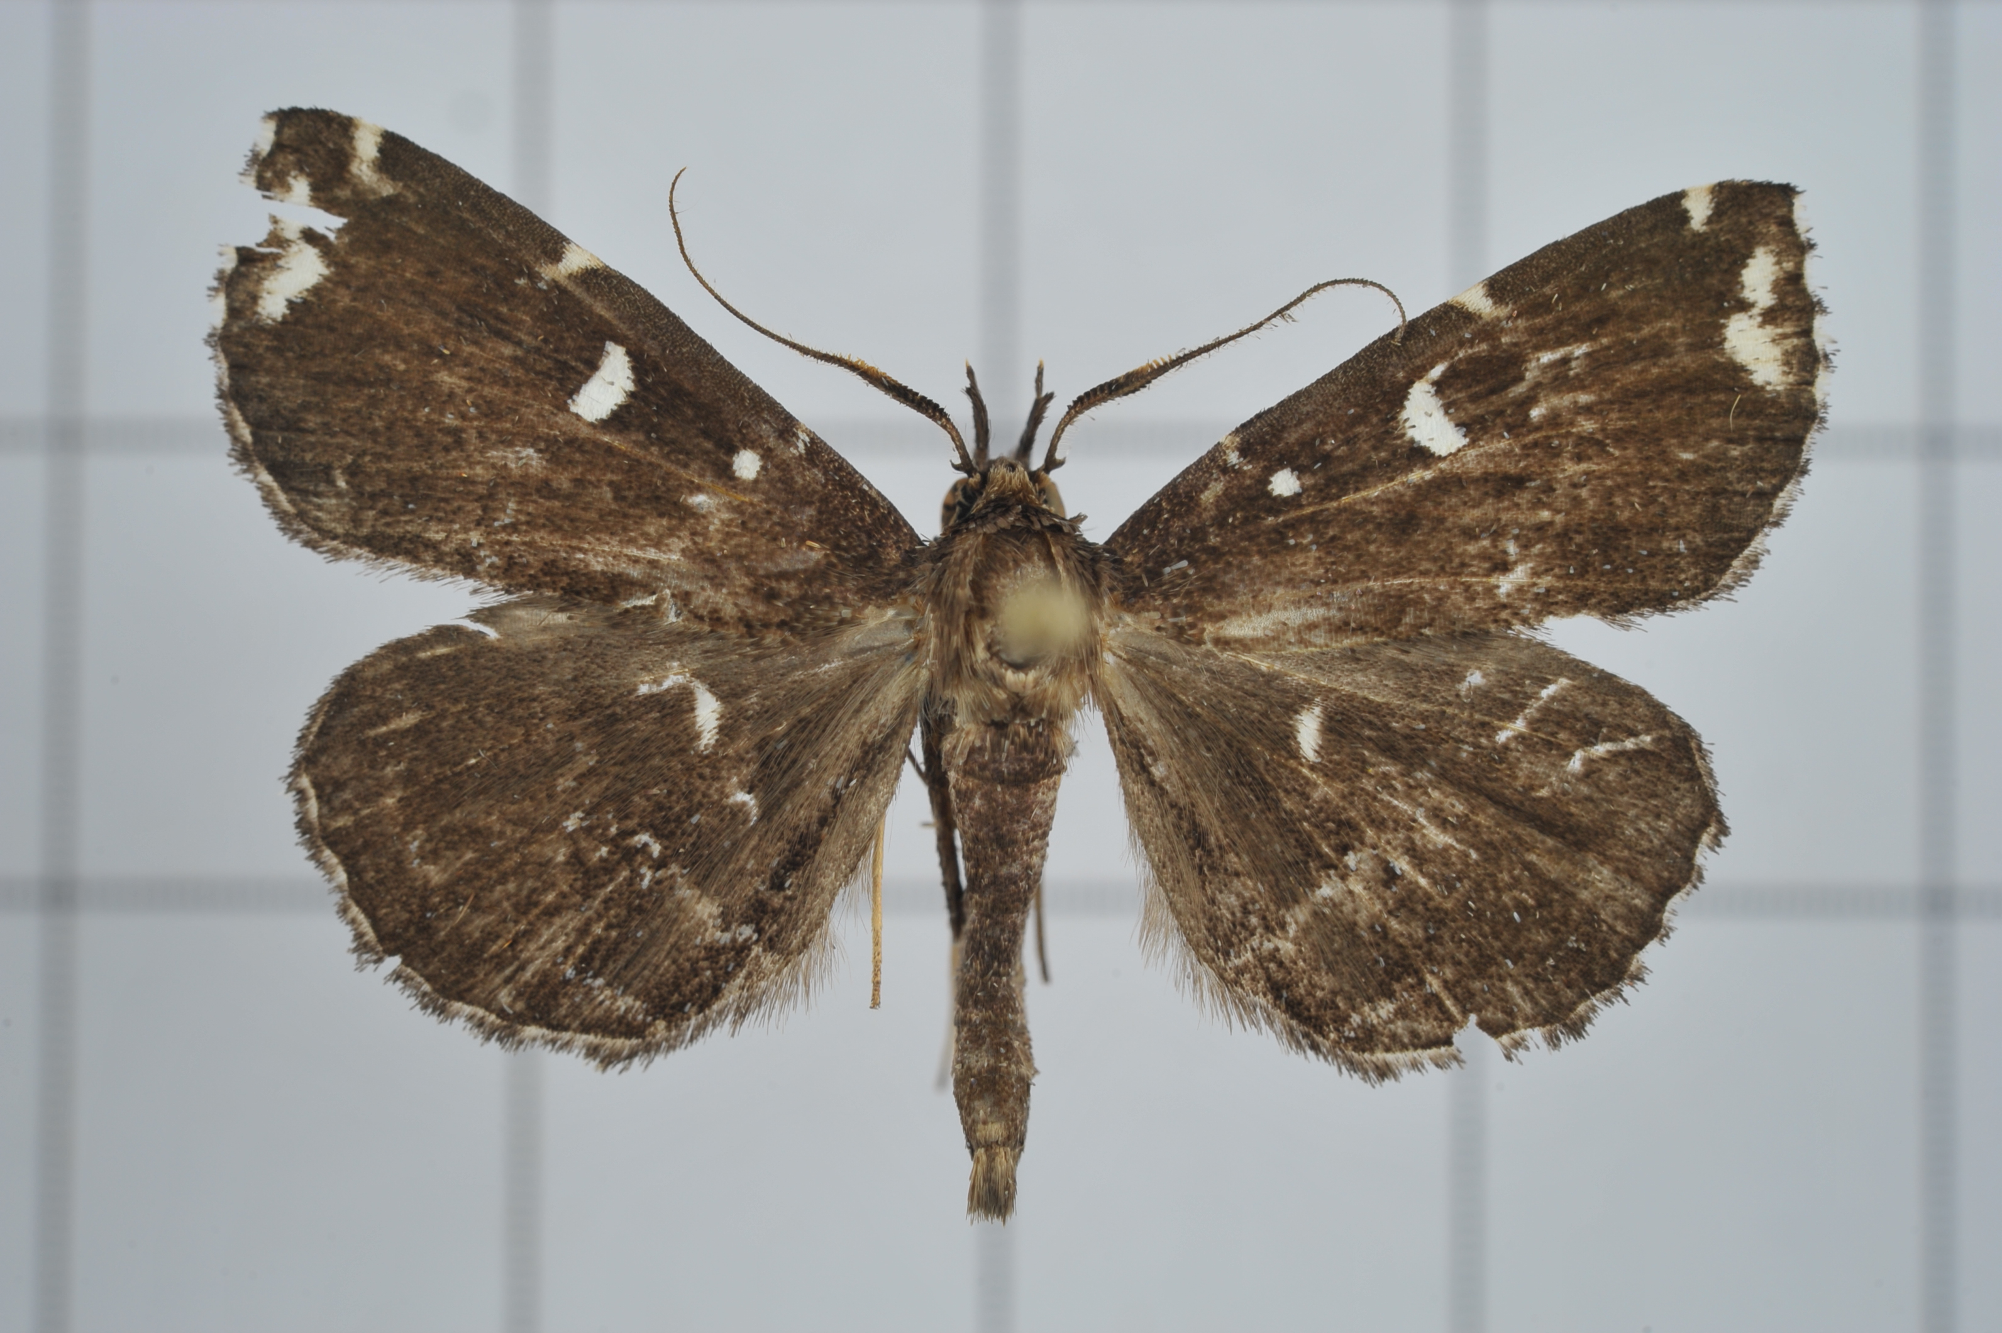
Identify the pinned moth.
Adrapsa simplex
